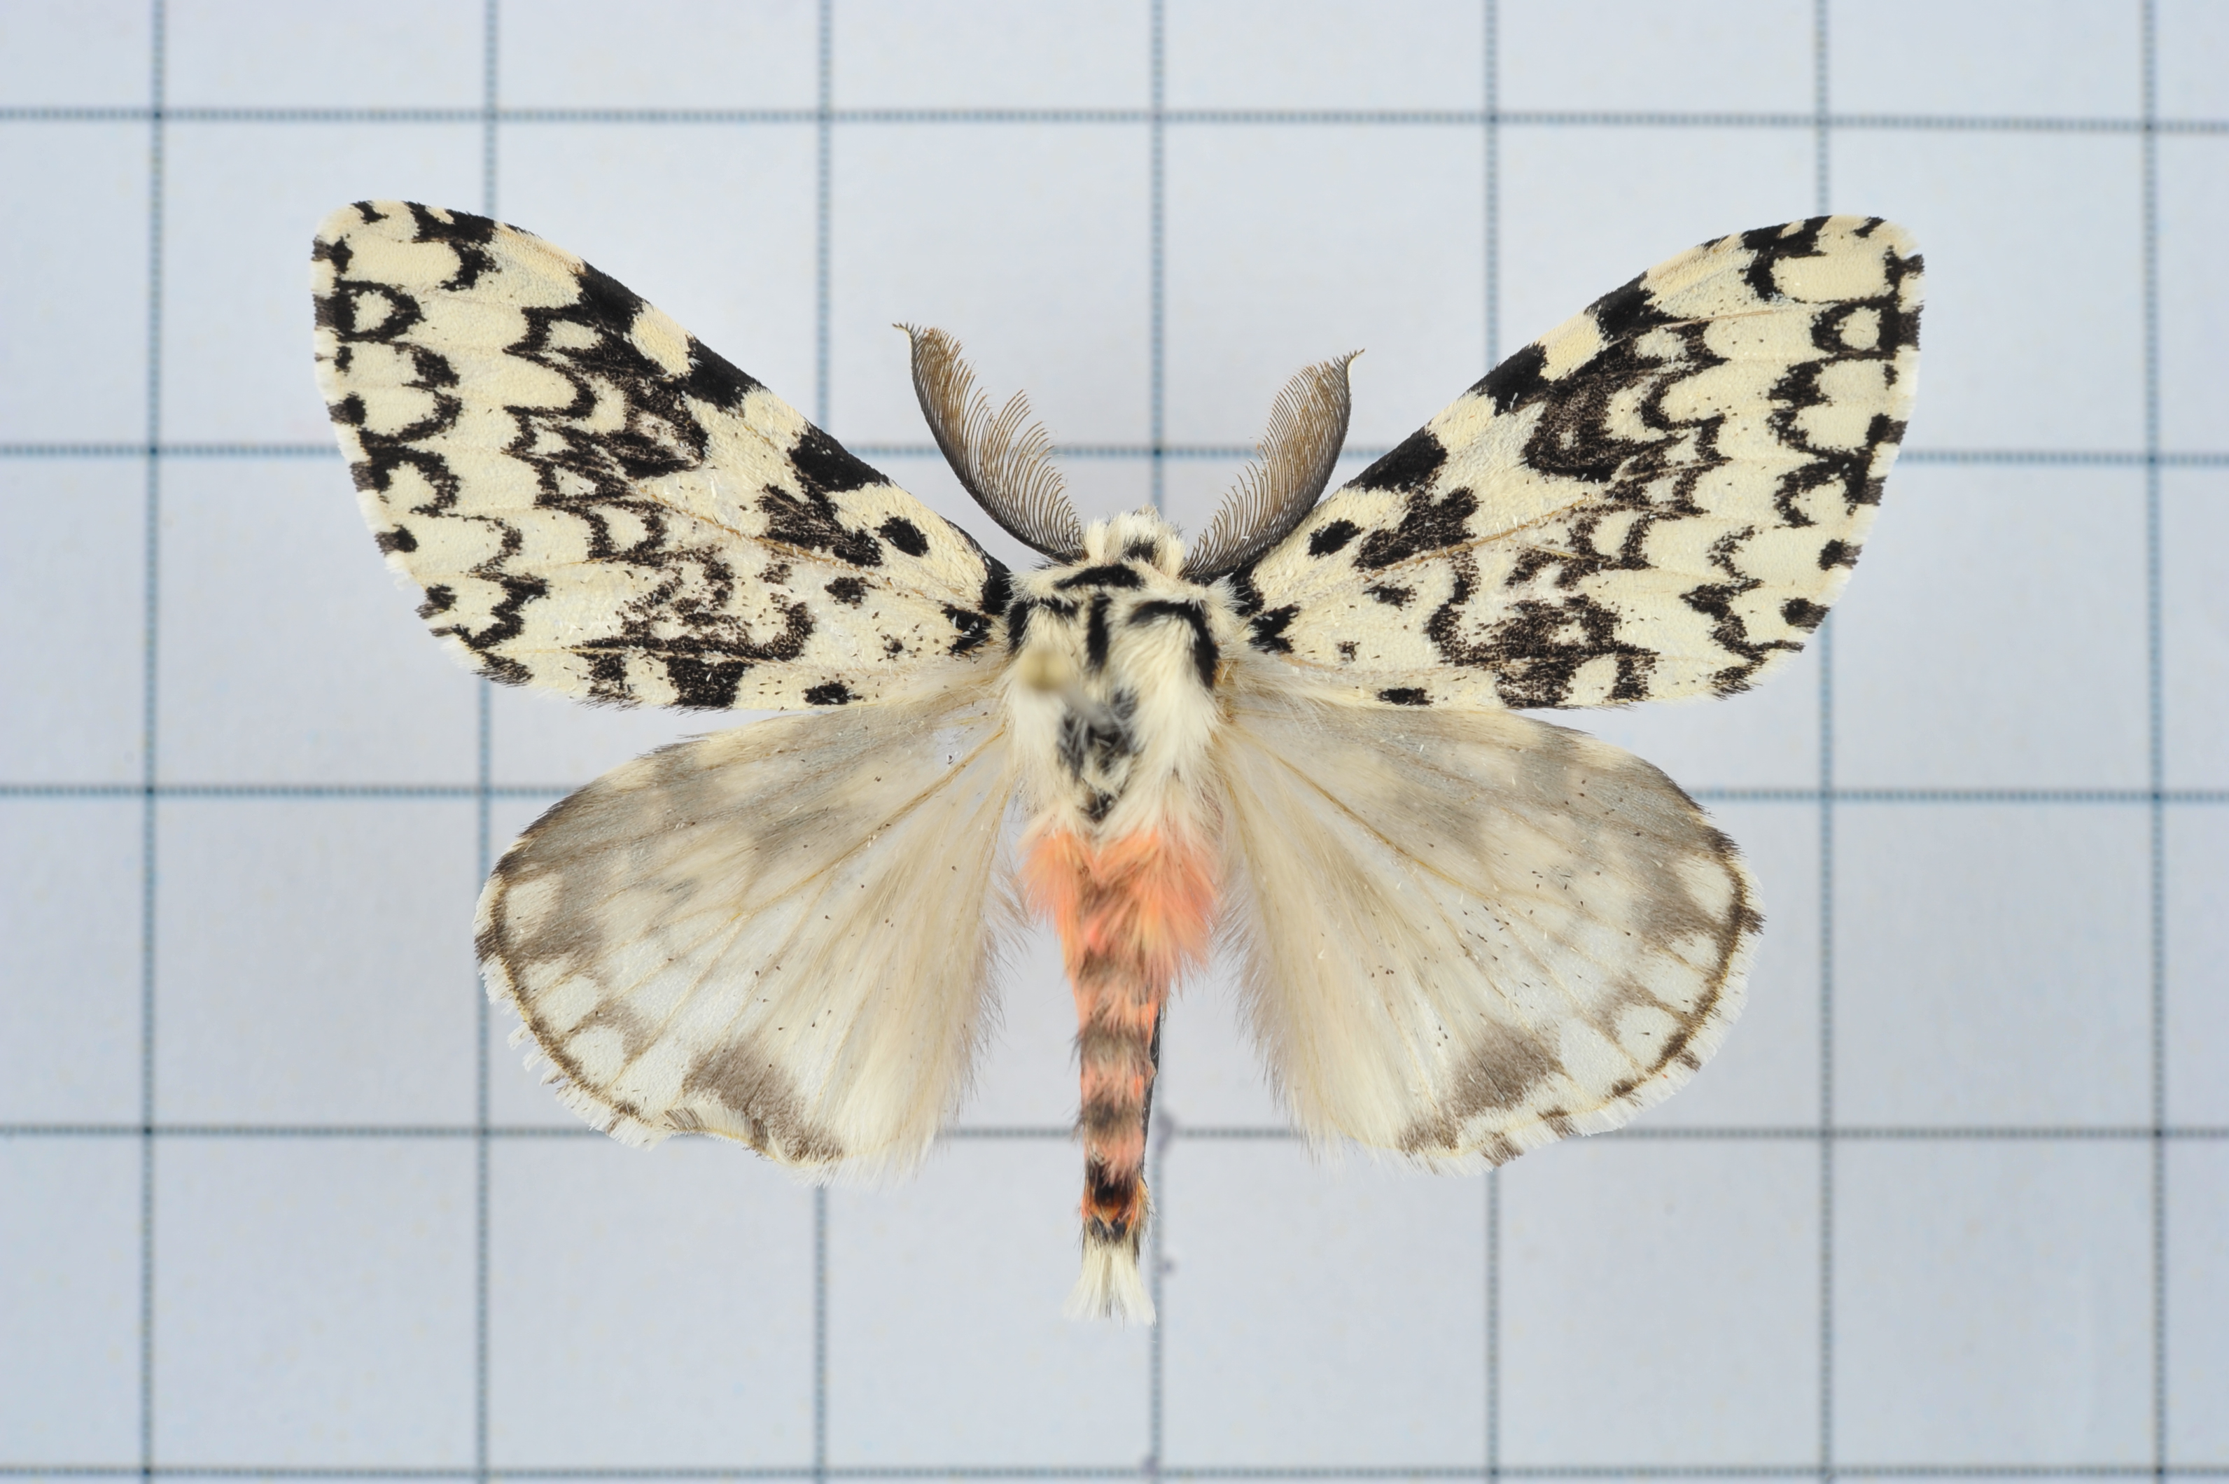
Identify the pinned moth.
Lymantria concolor concolor
